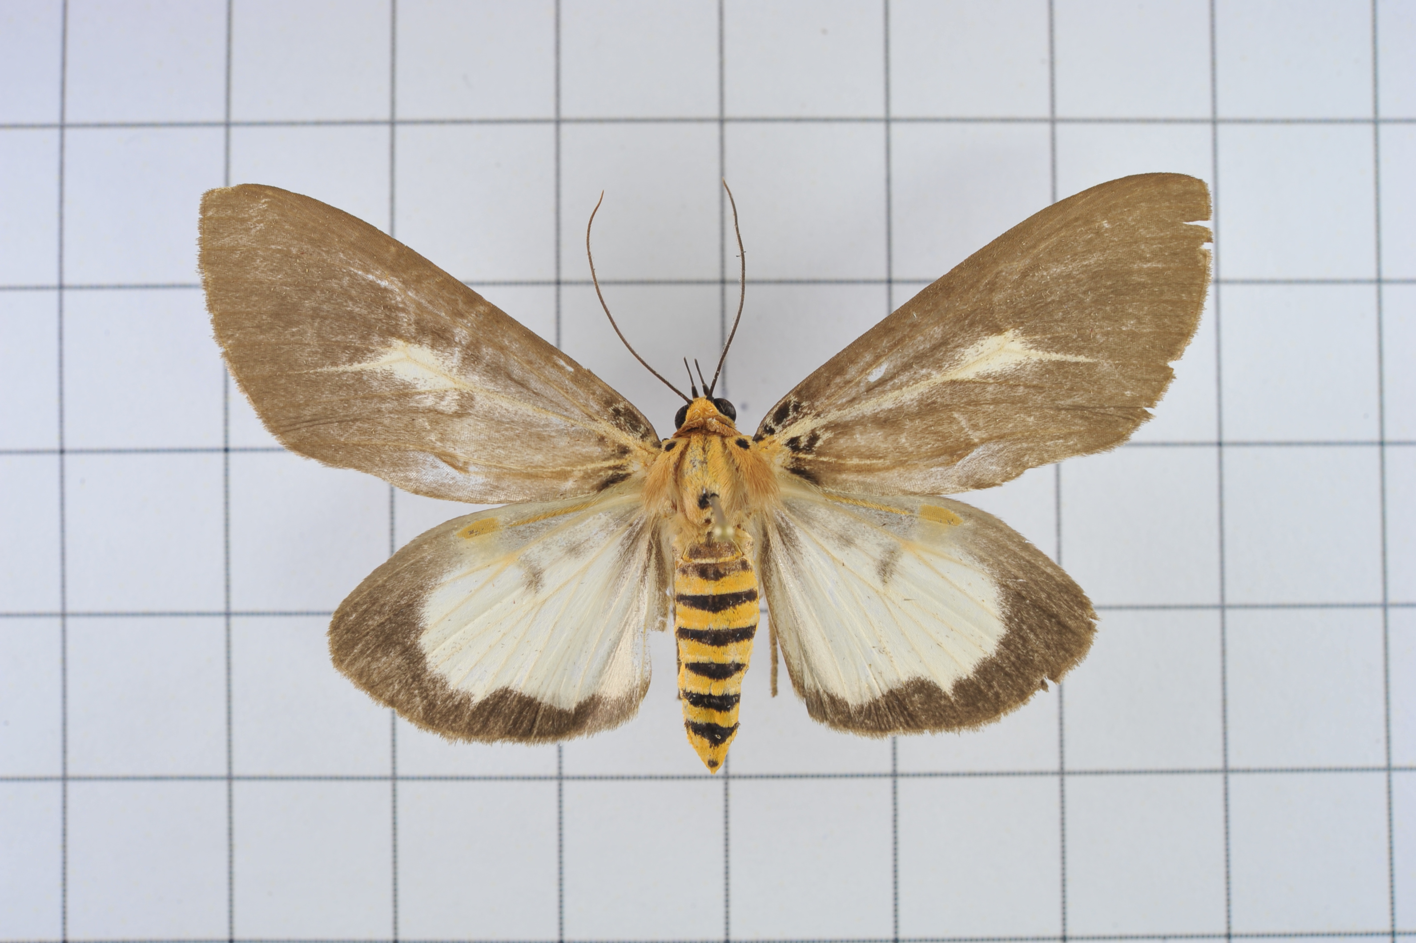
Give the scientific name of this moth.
Asota heliconia zebrina
